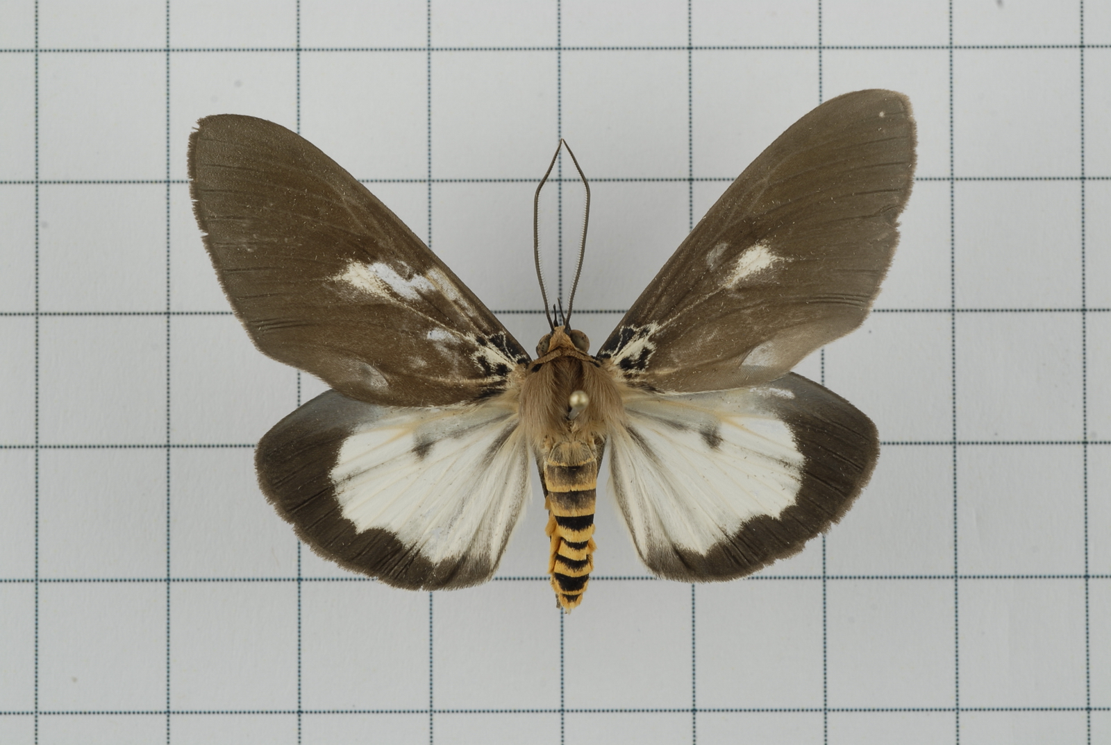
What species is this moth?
Asota heliconia zebrina
